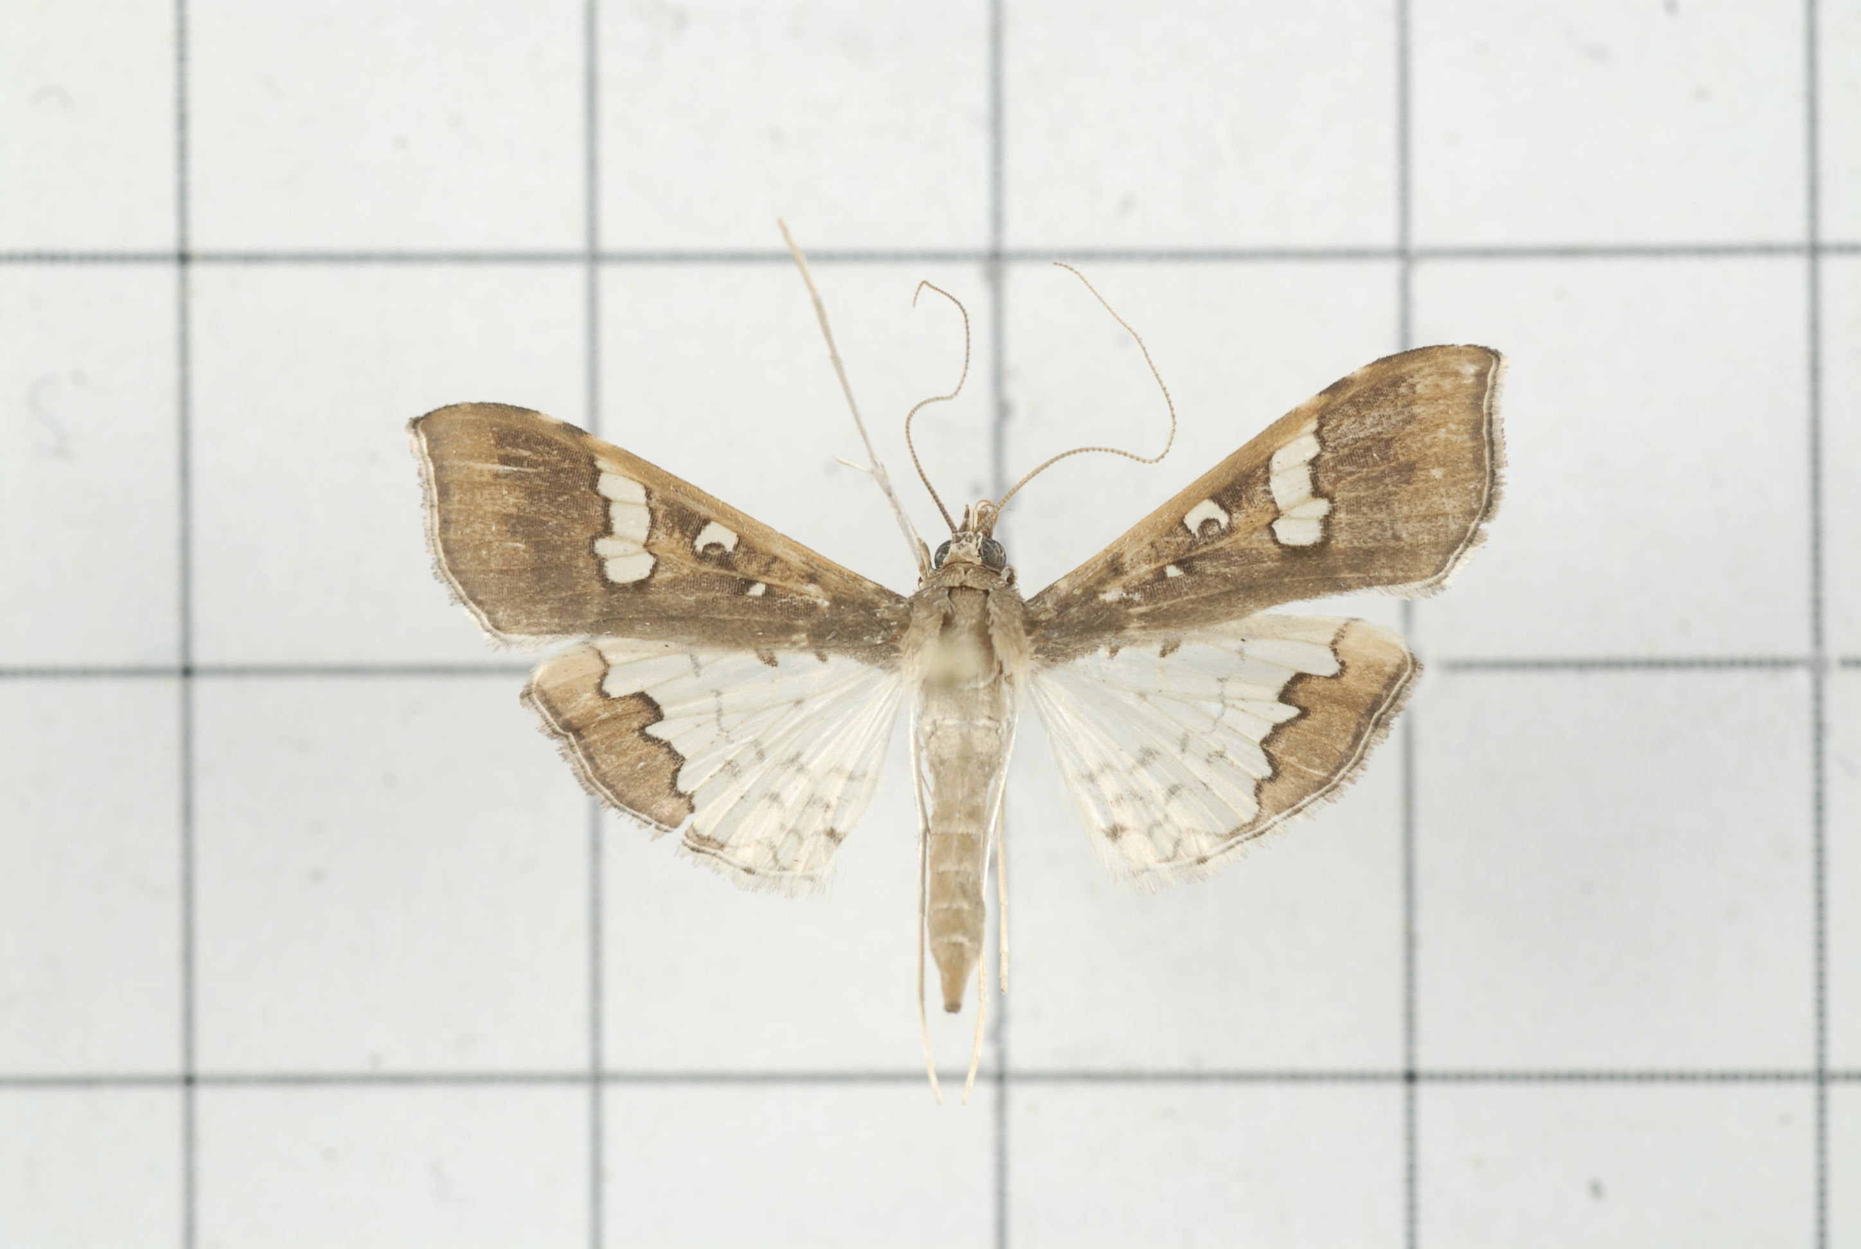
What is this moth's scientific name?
Maruca vitrata
